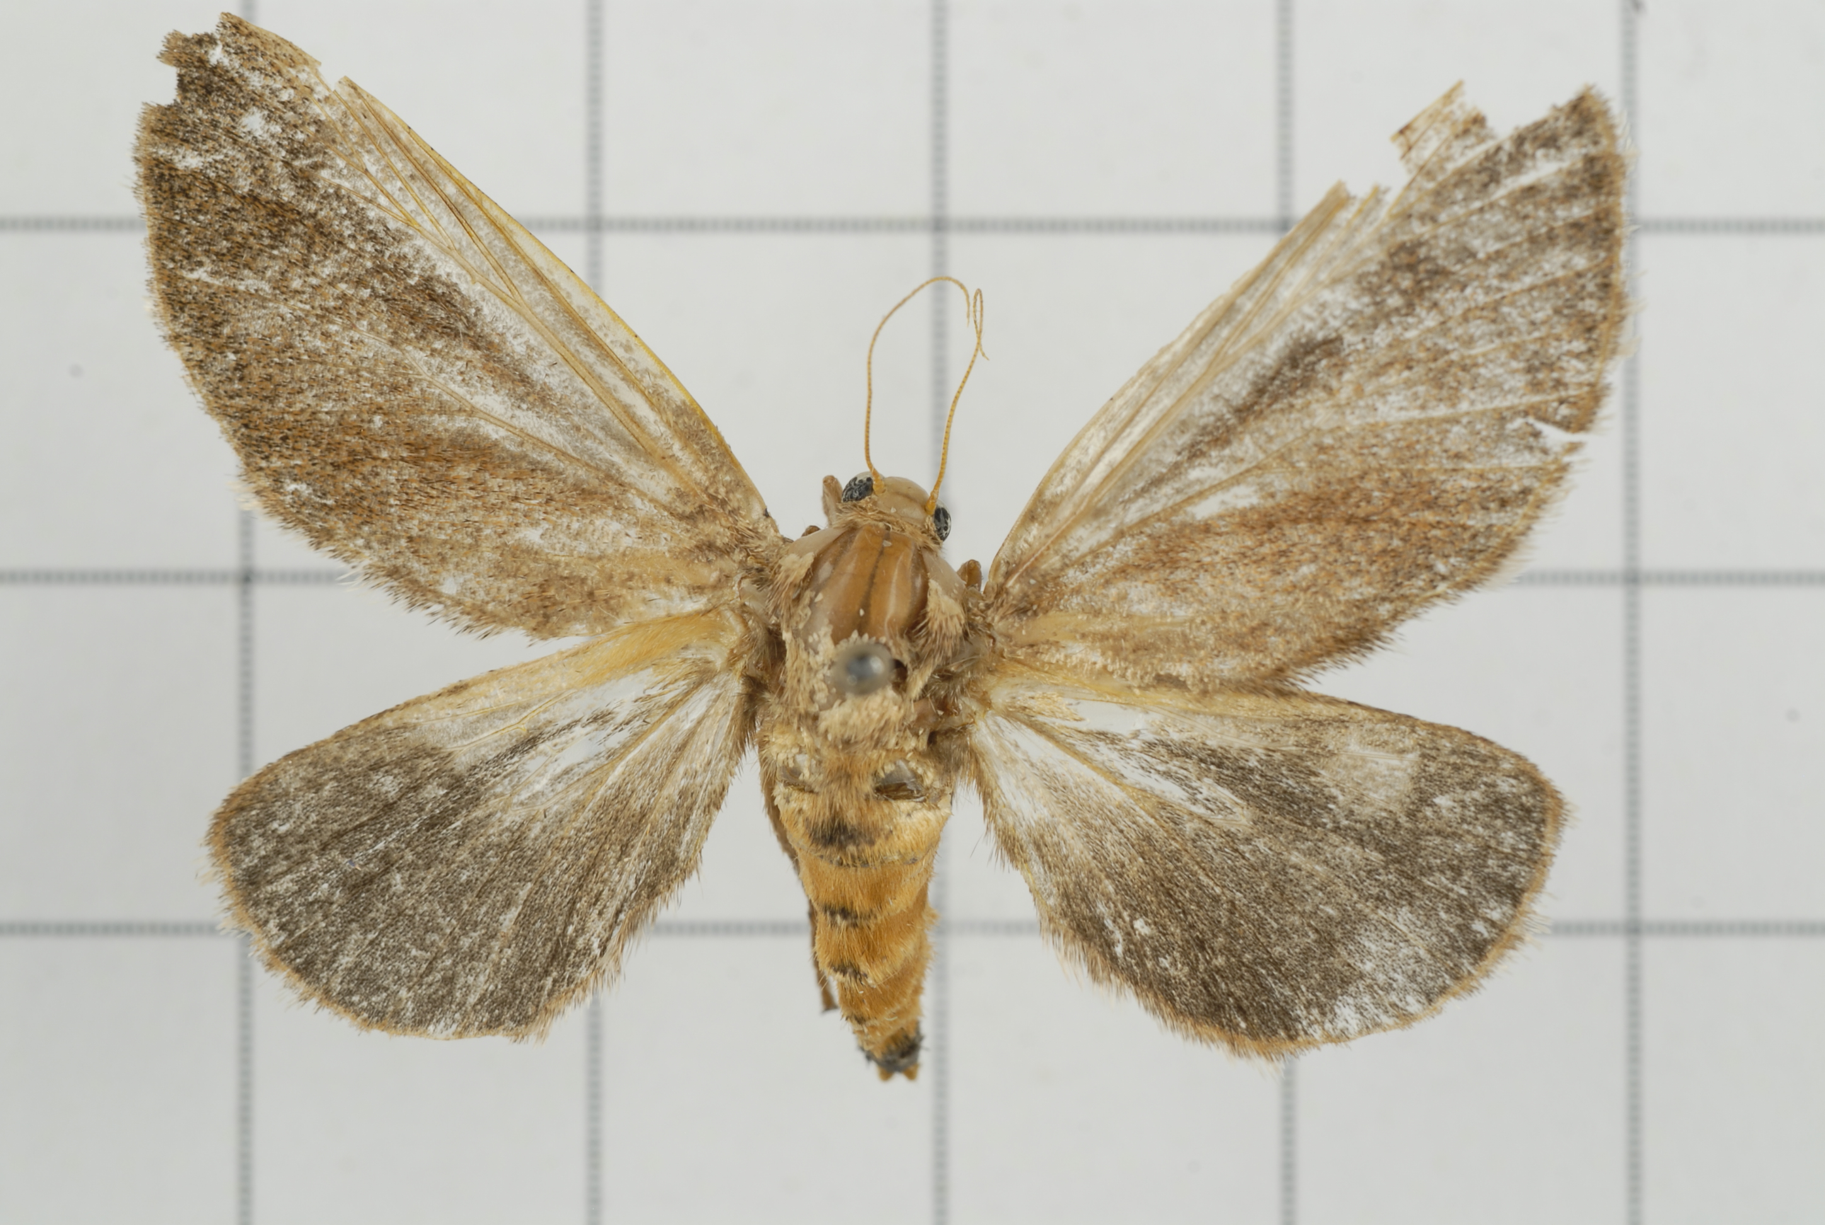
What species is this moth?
Scopelodes contractus
